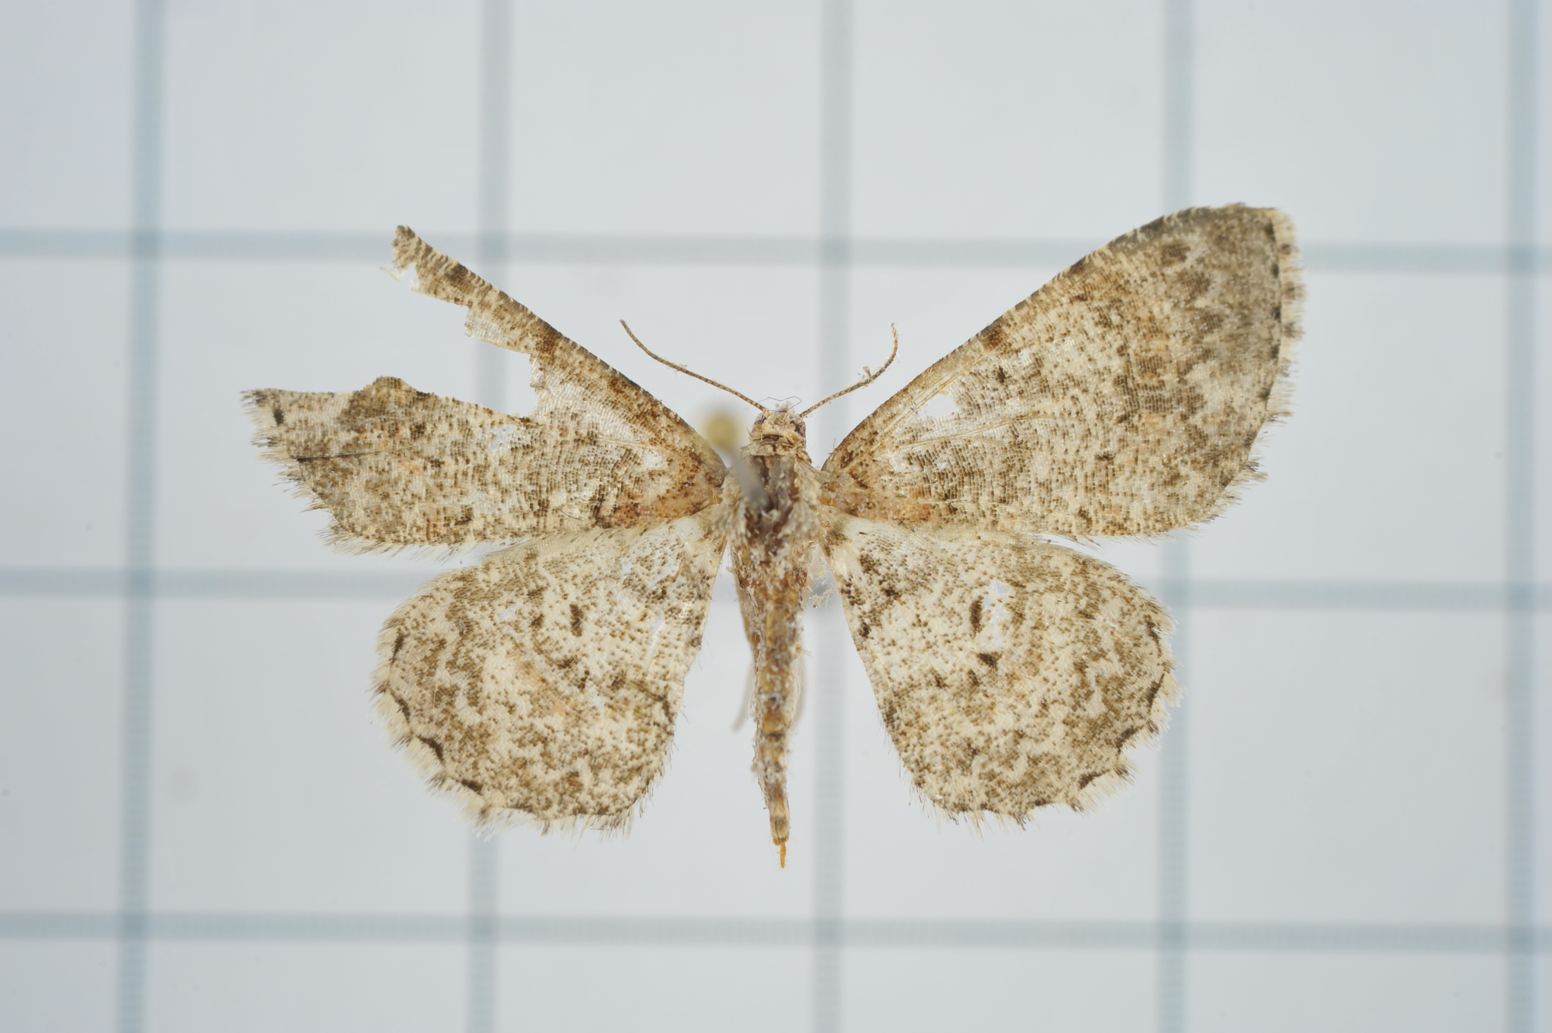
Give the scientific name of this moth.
Myrioblephara simplaria simplaria
